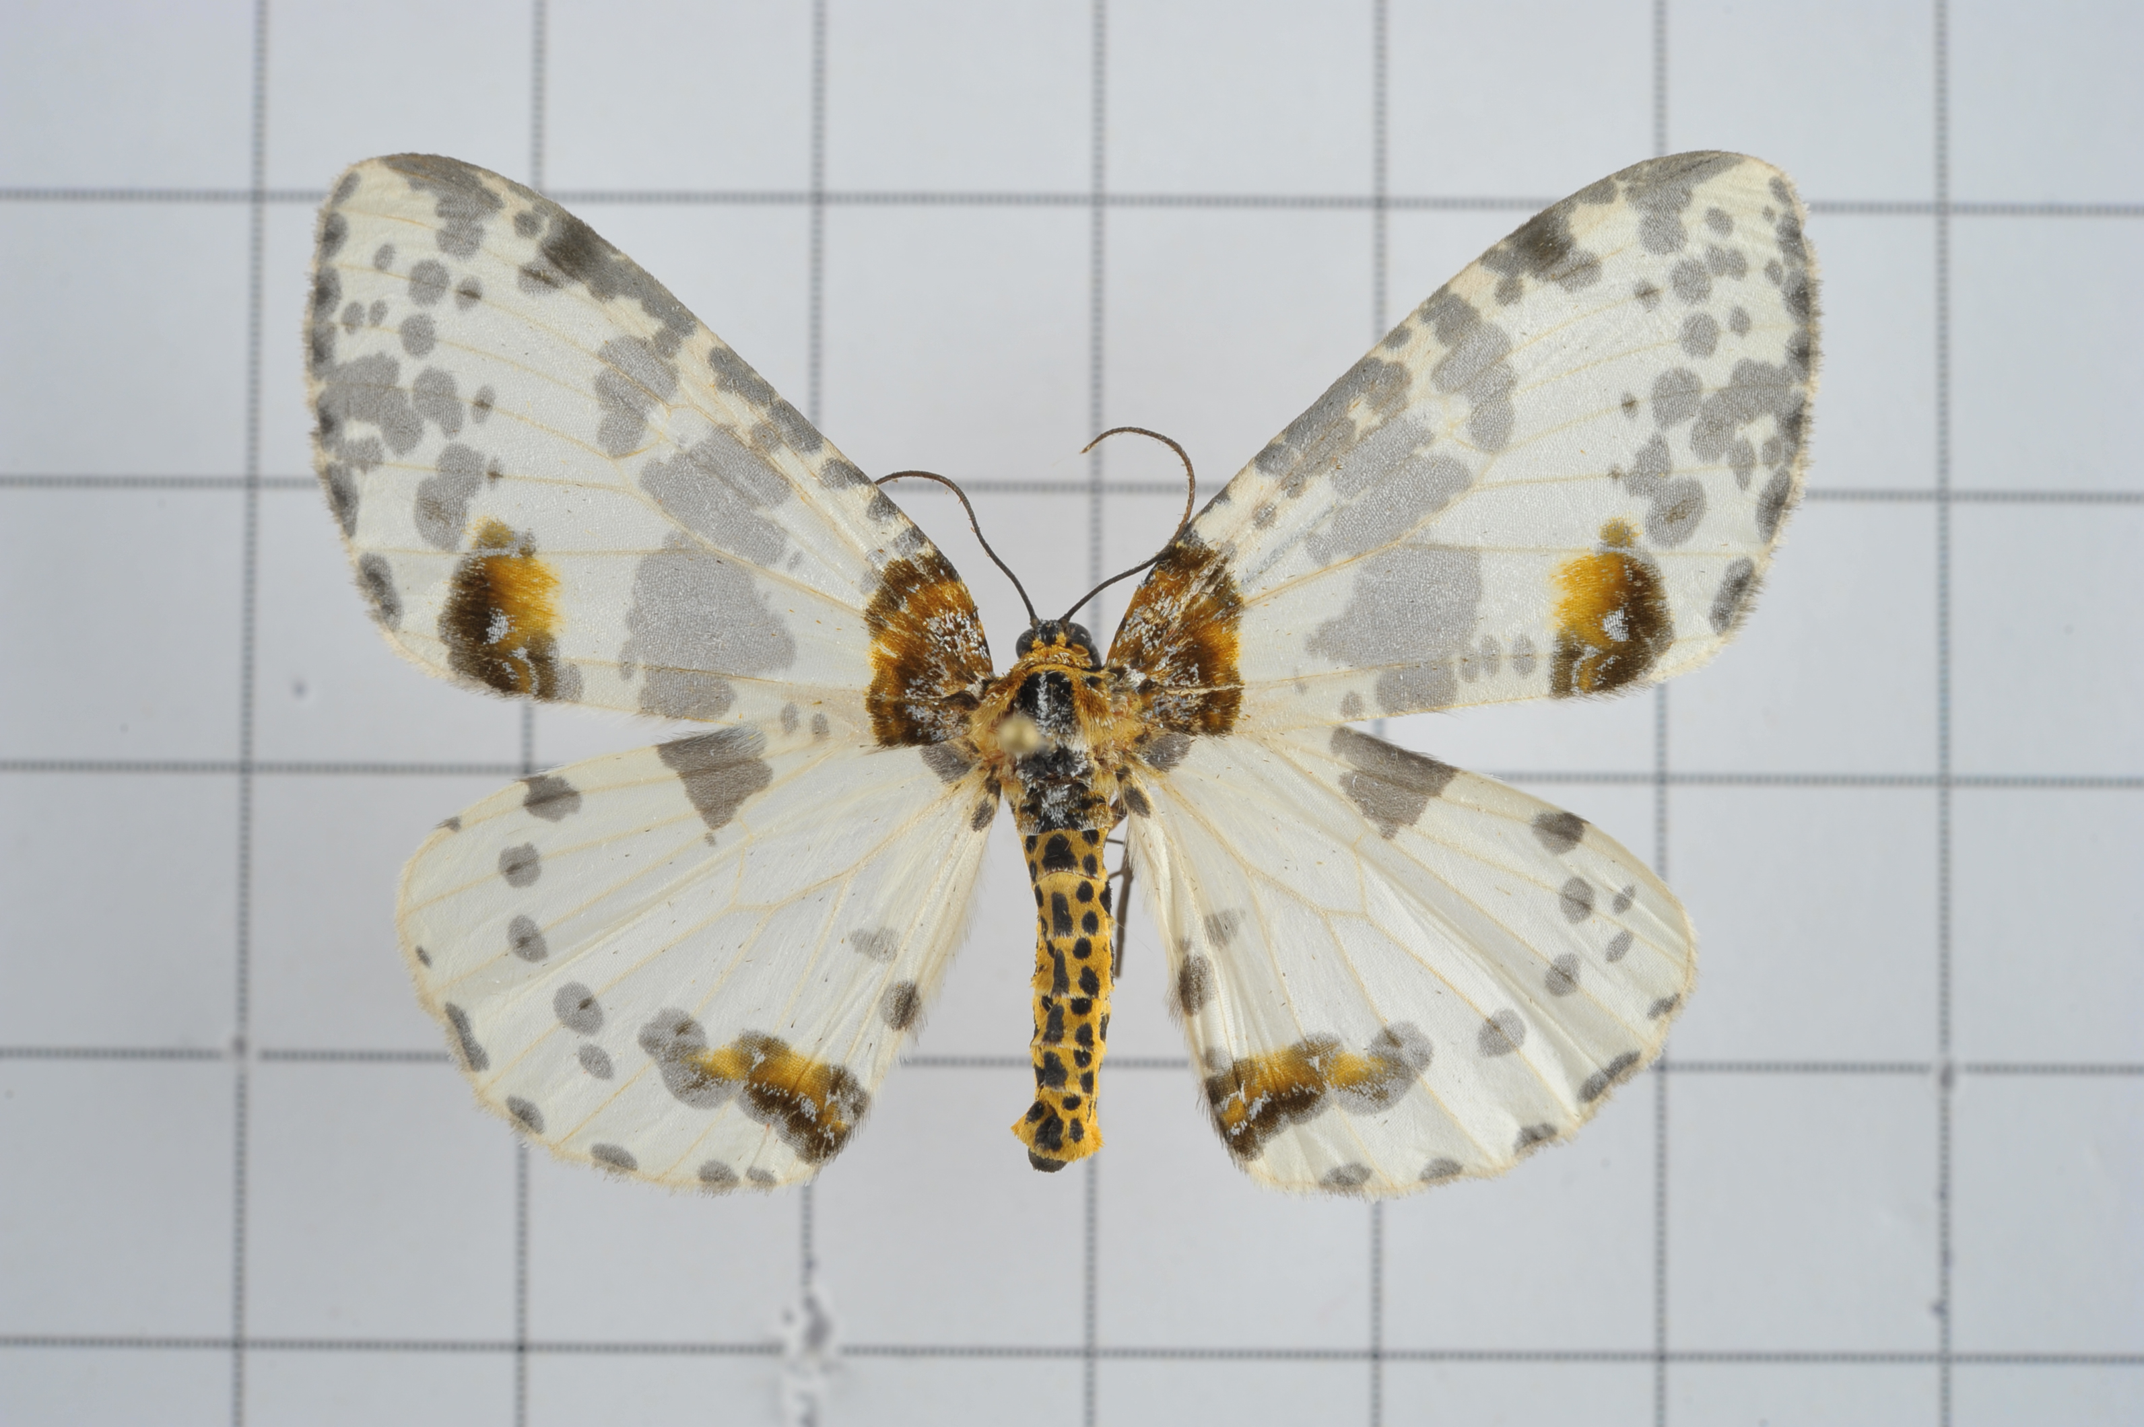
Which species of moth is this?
Abraxas adilluminata
